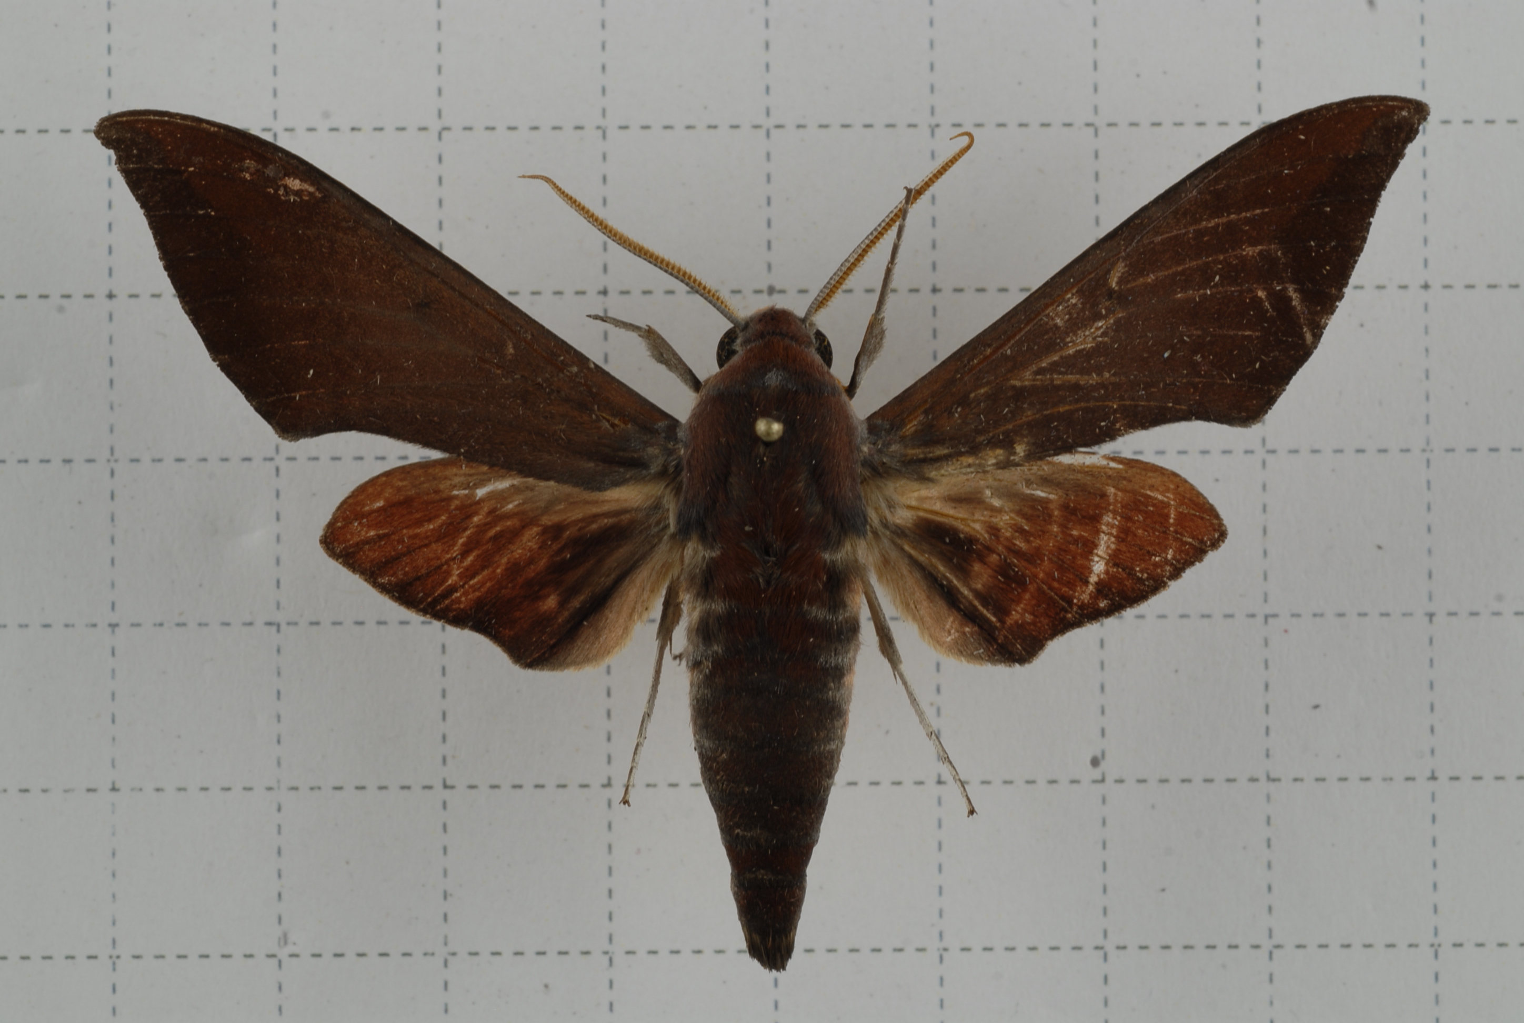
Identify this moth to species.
Dahira rubiginosa fukienensis
